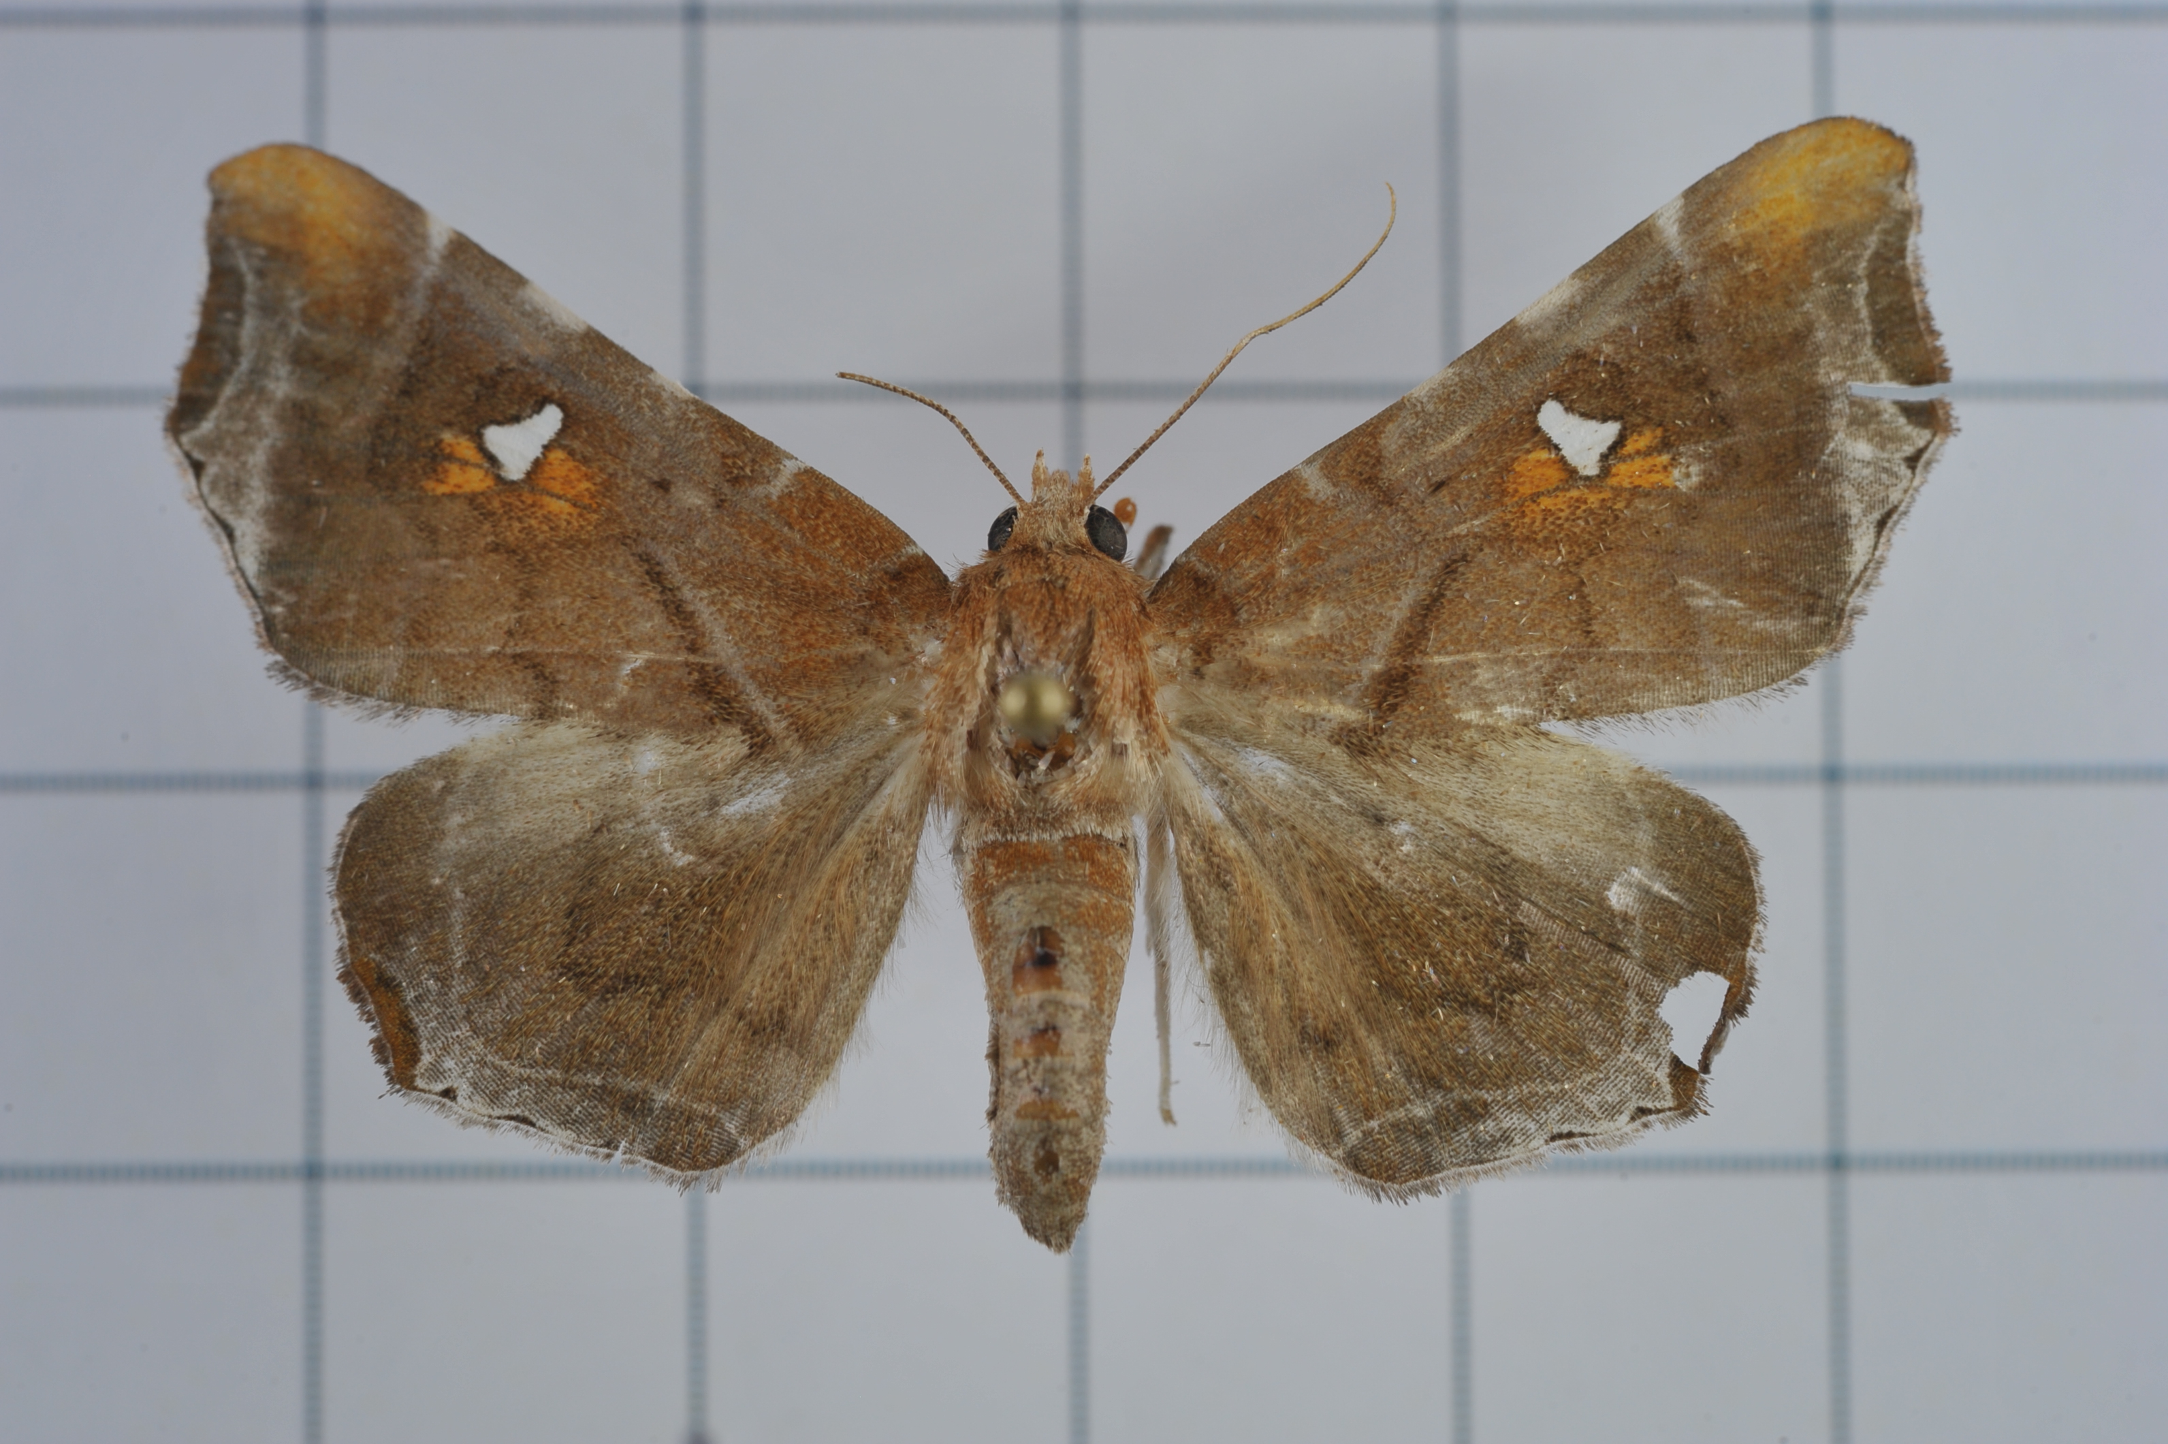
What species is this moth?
Episparis taiwana
